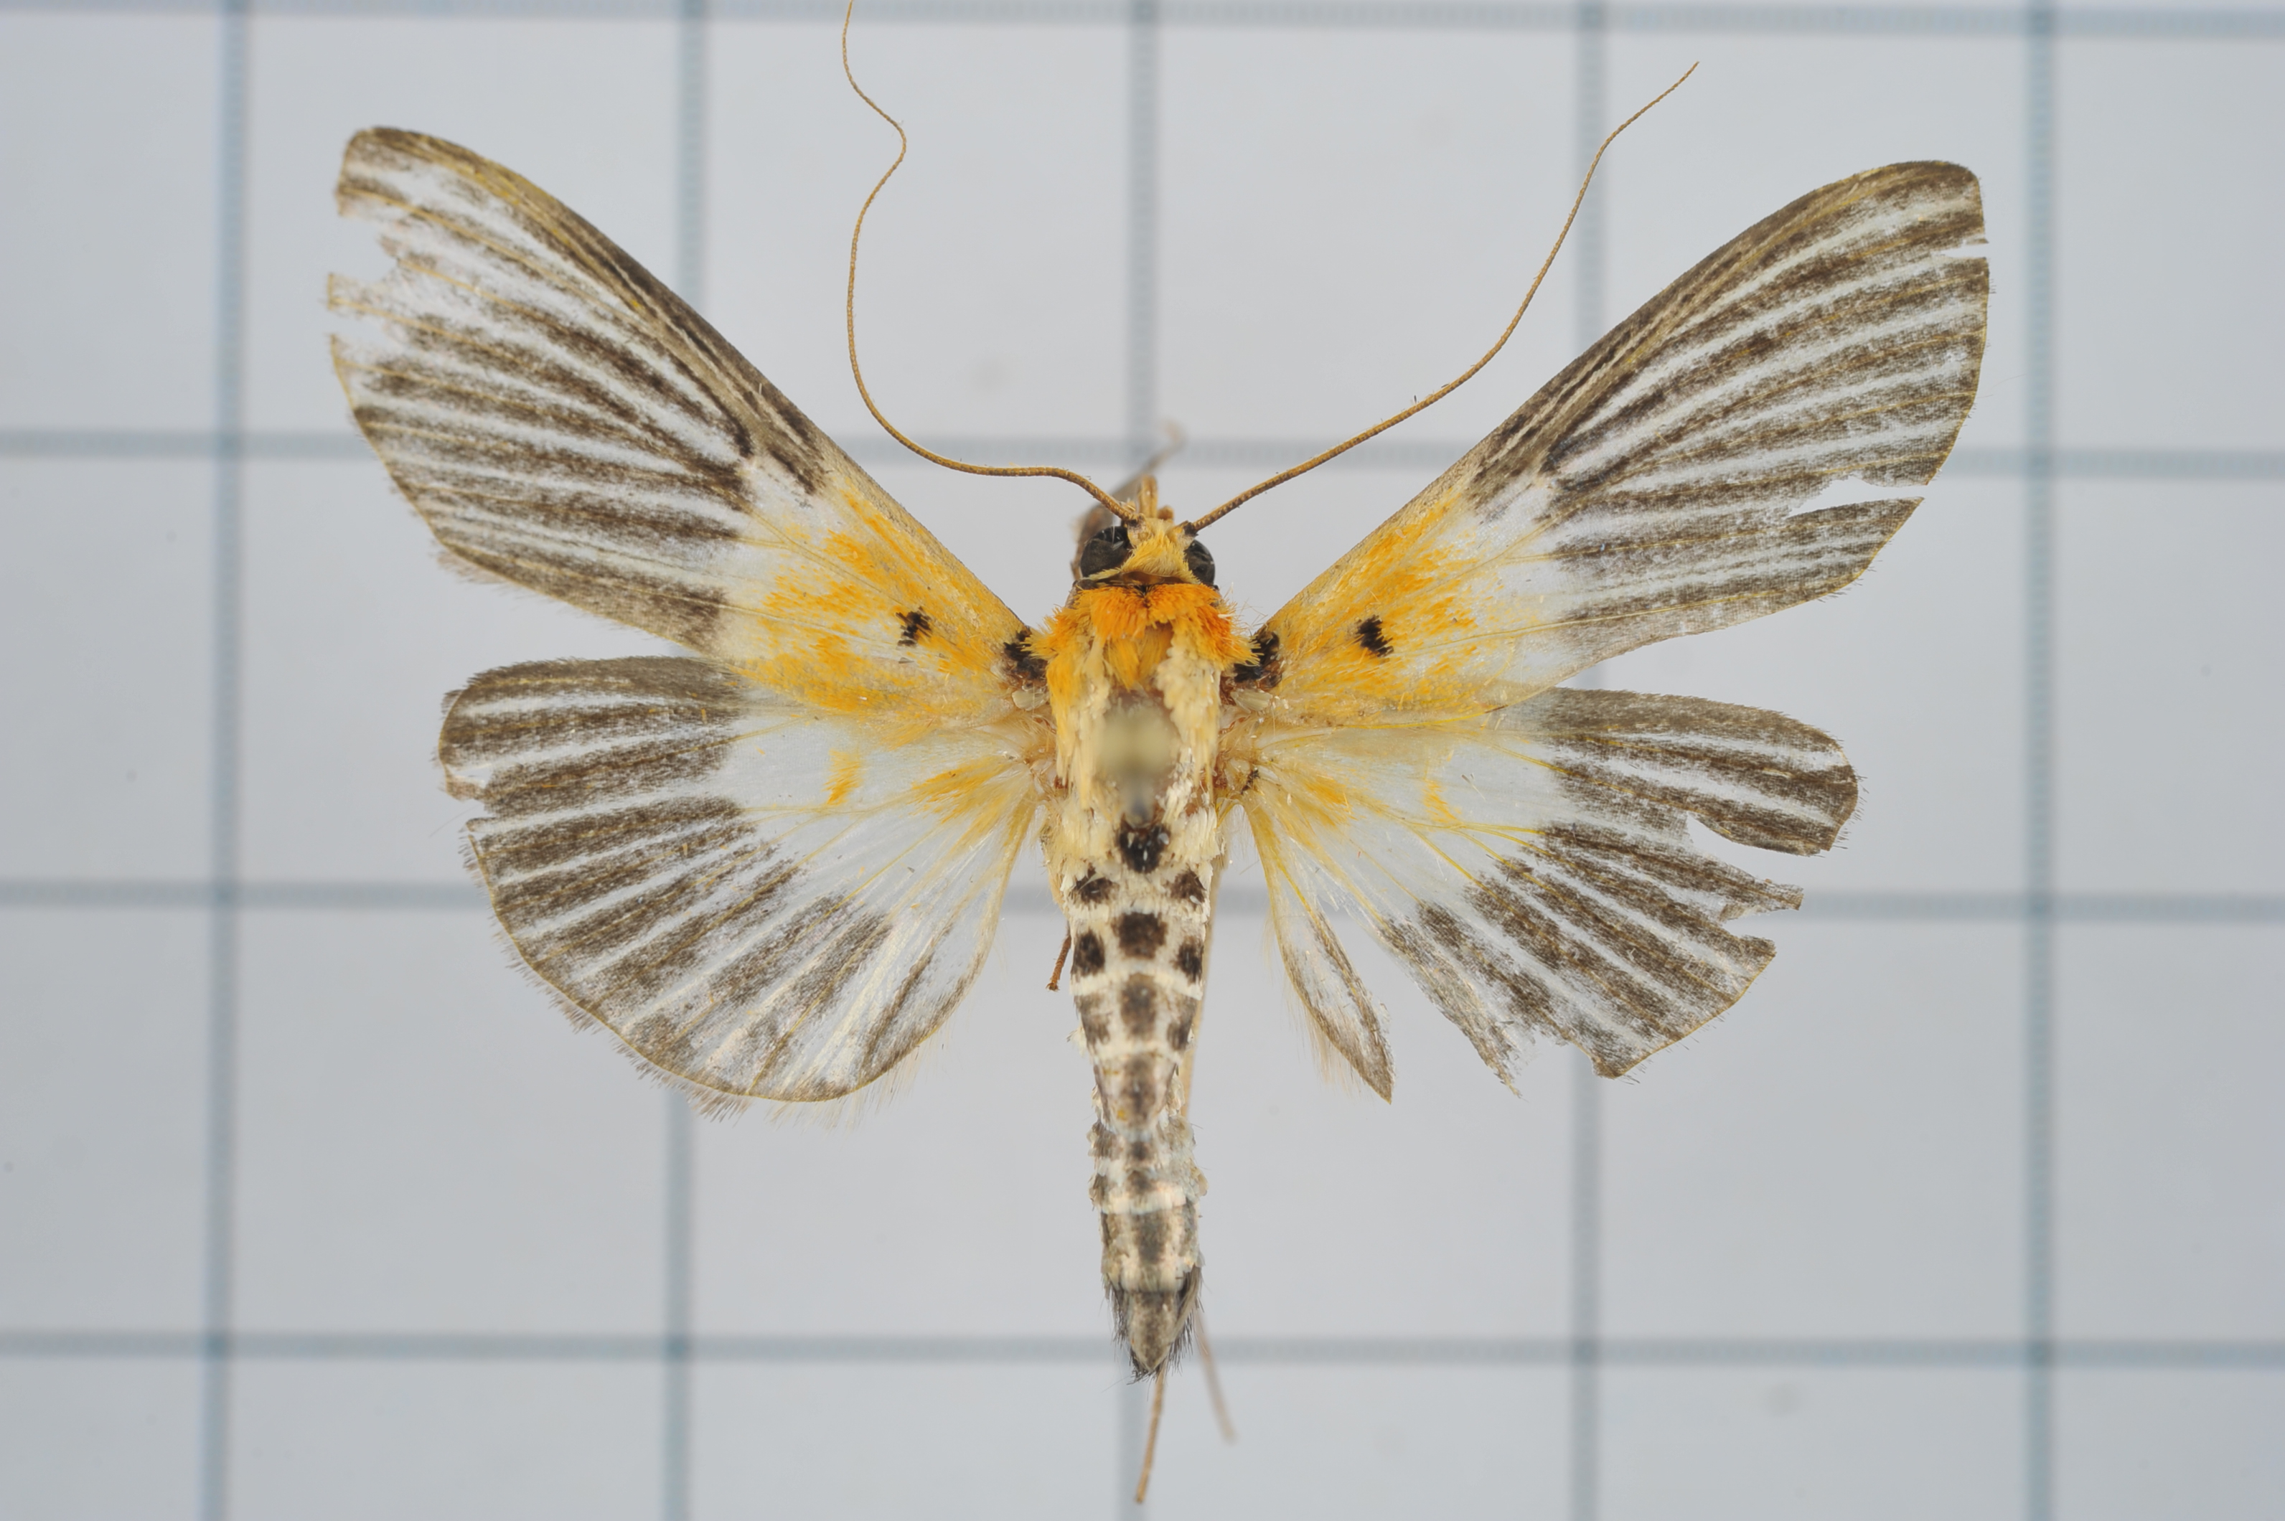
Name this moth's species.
Nevrina procopia
